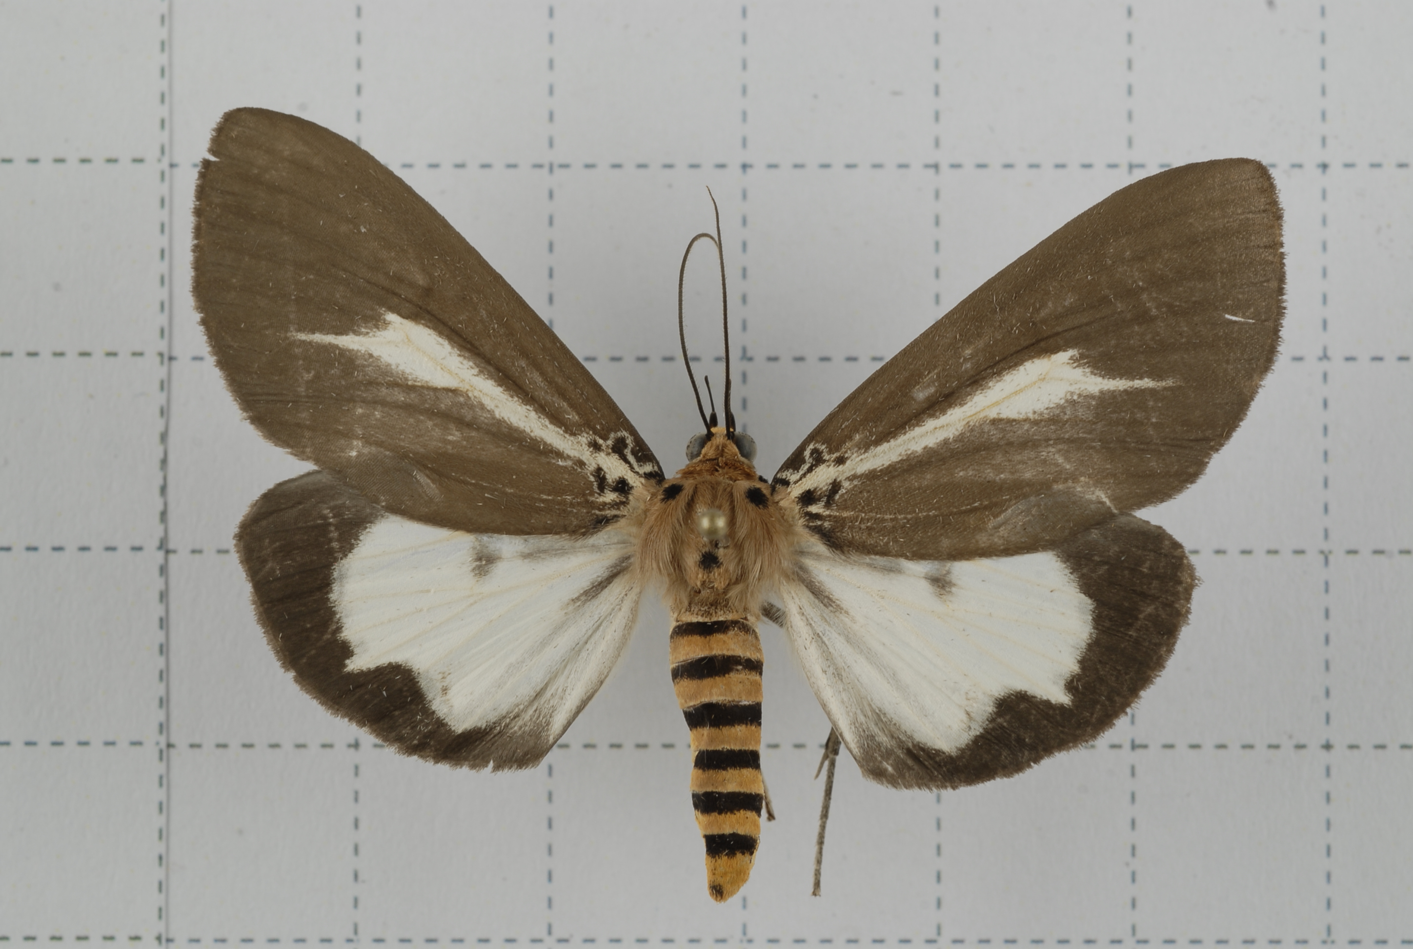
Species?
Asota heliconia zebrina
